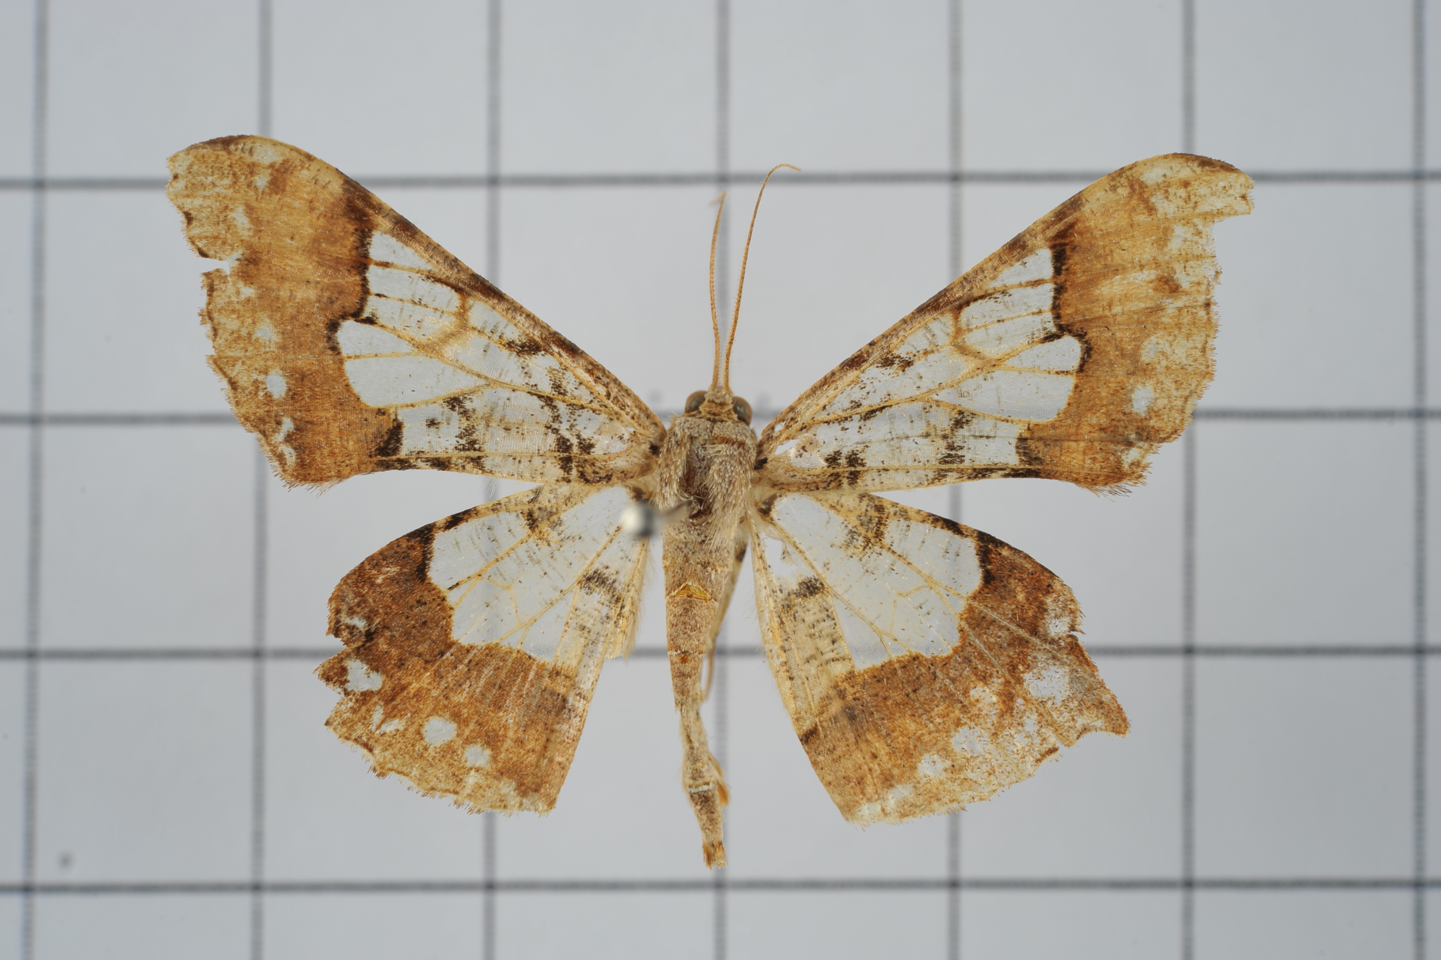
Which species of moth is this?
Krananda semihyalina
